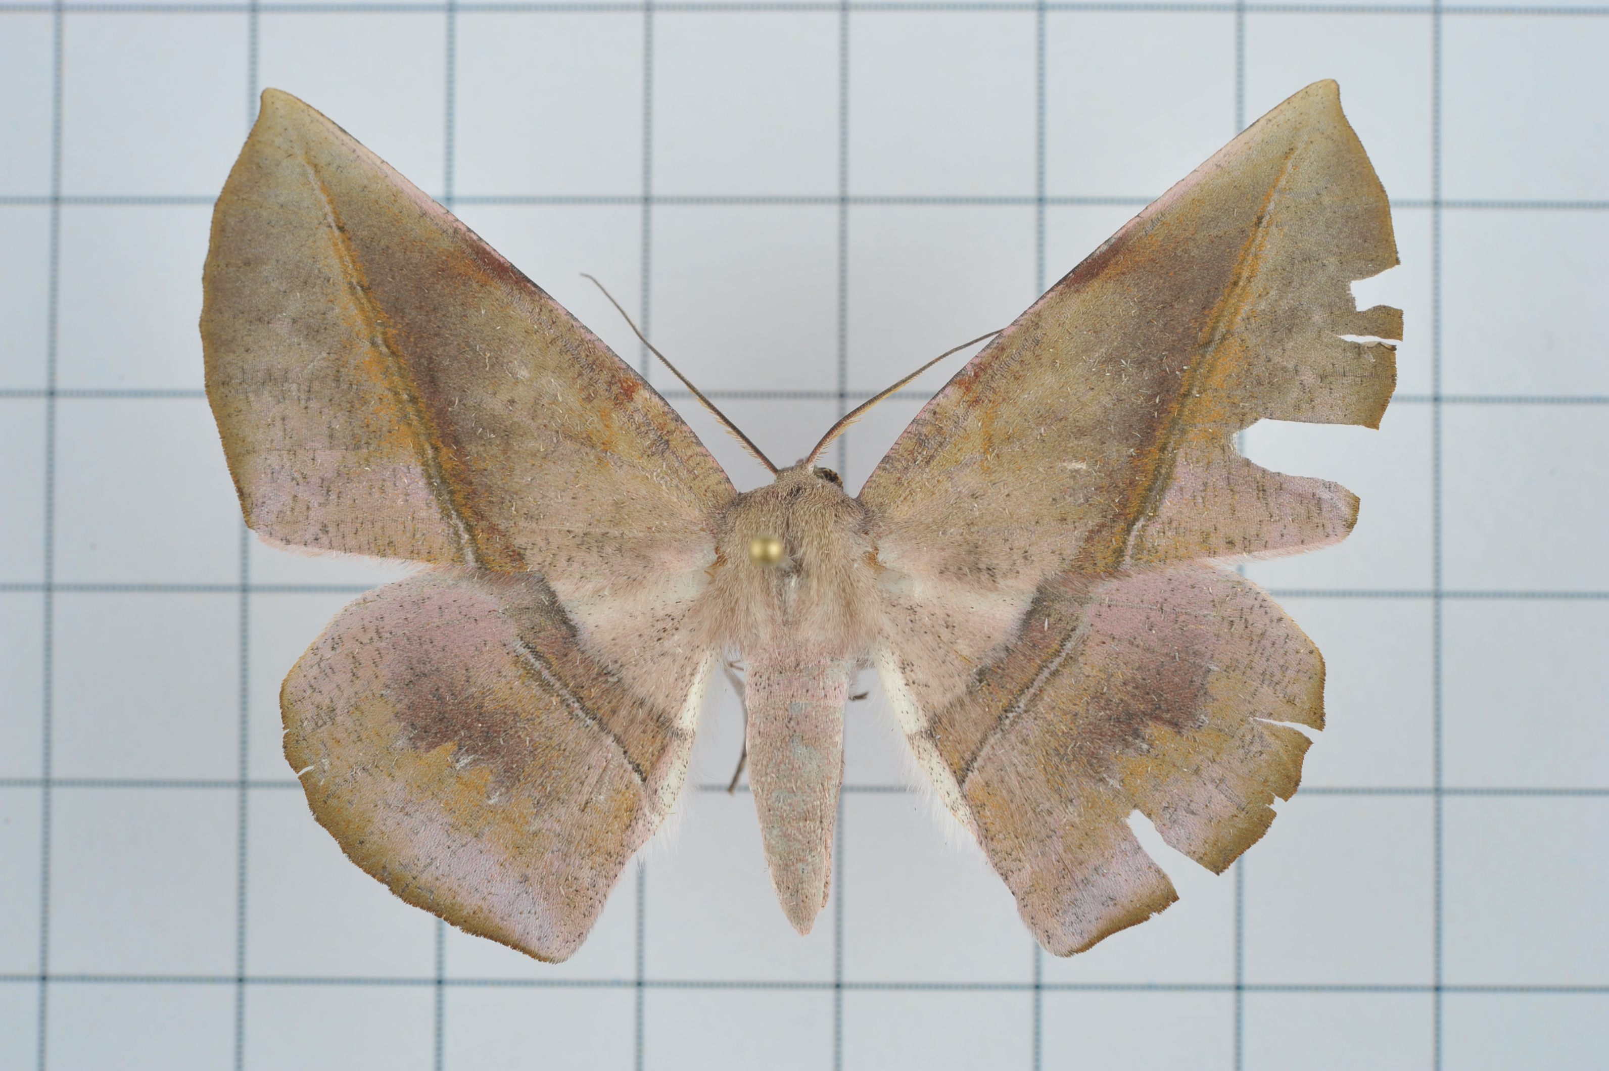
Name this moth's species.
Sarcinodes yayeyamana
